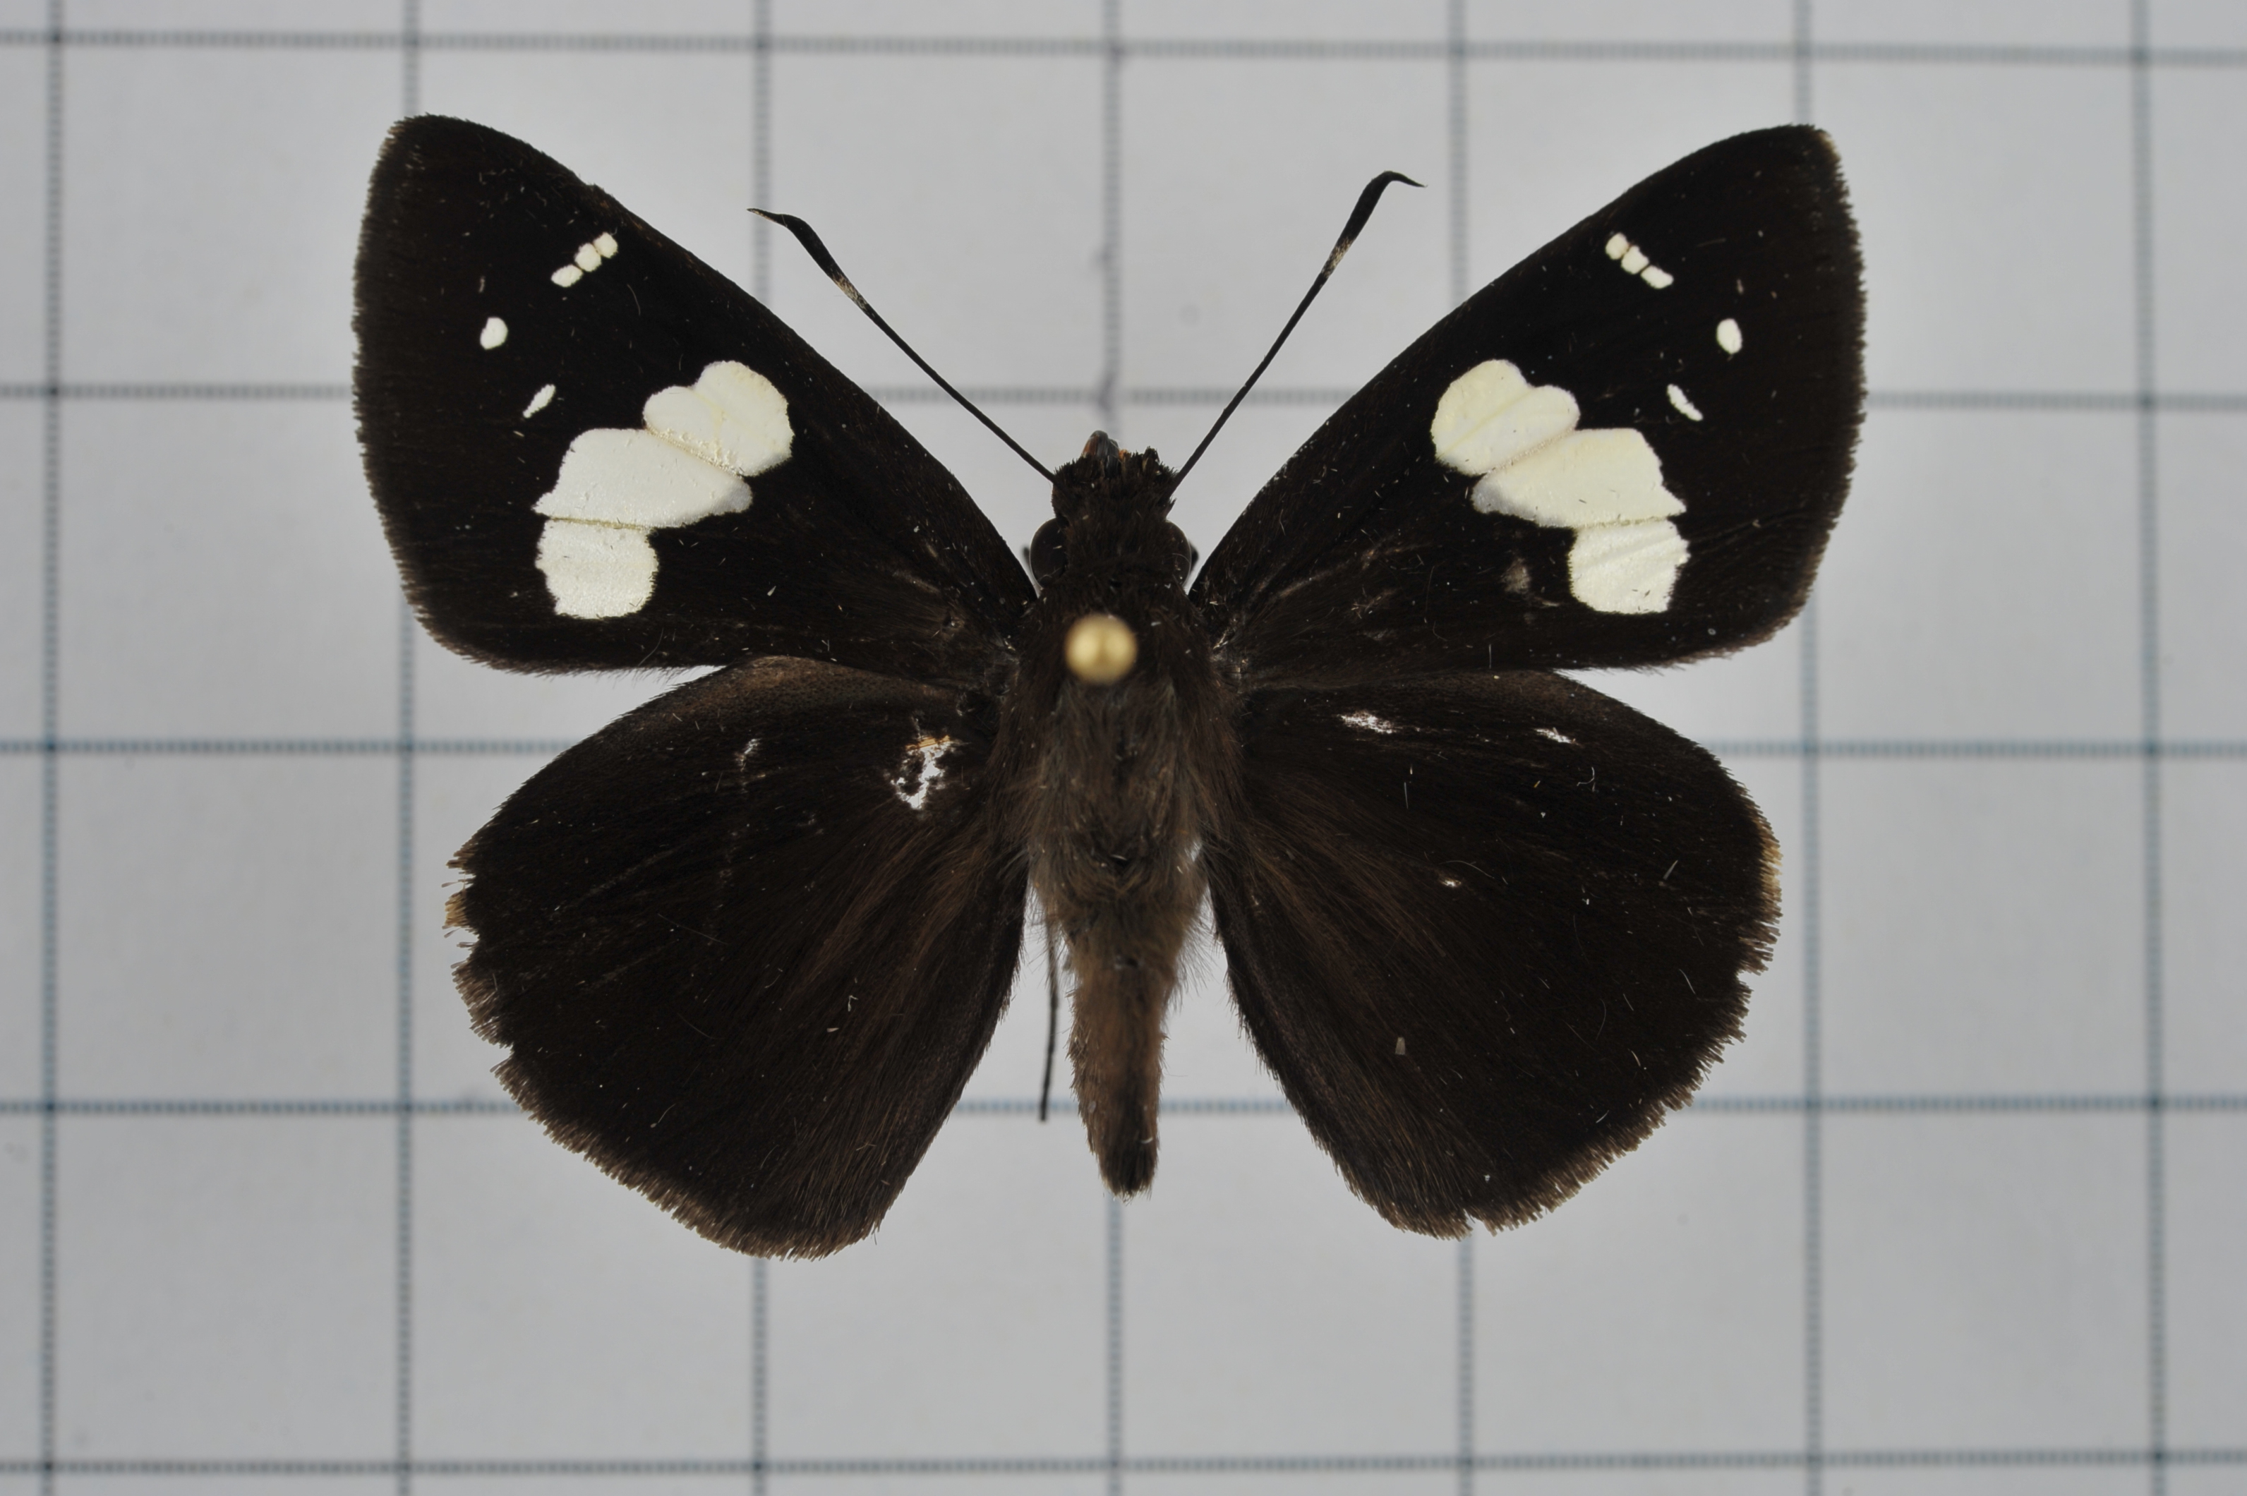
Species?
Notocrypta curvifascia
